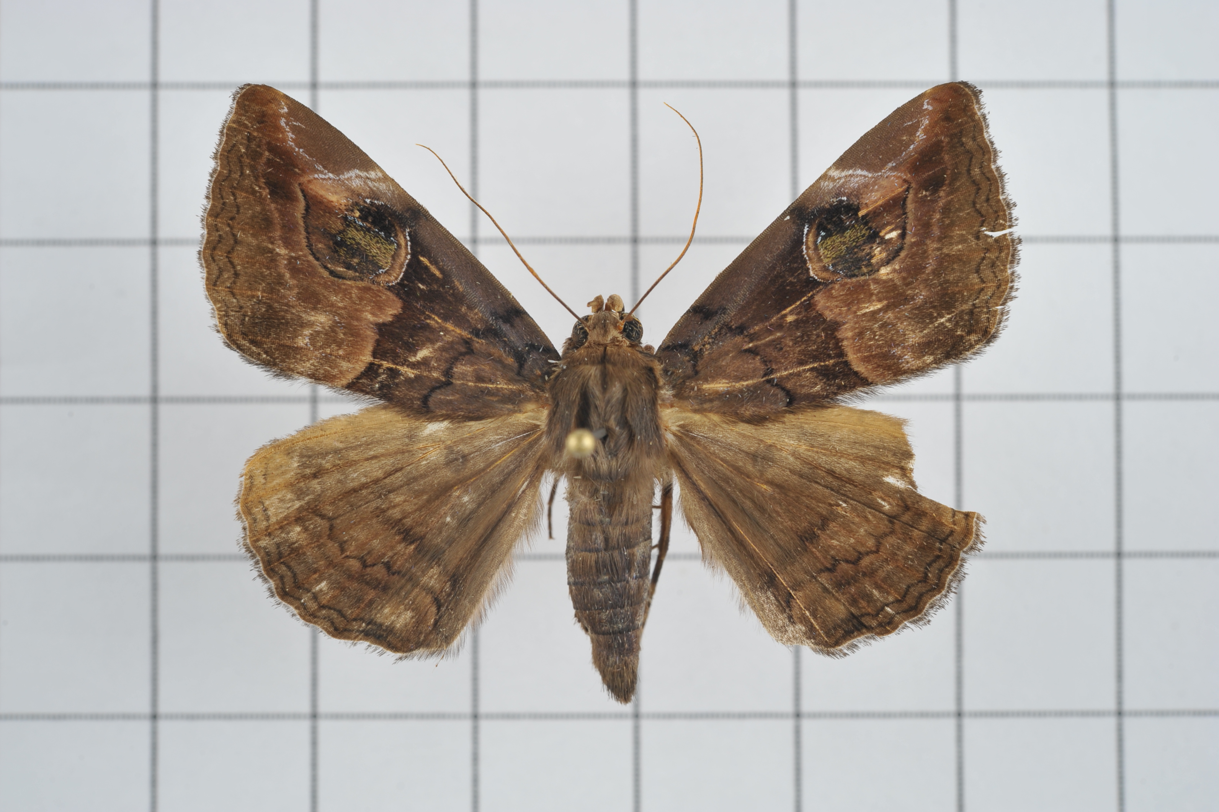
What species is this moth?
Ommatophora luminosa
